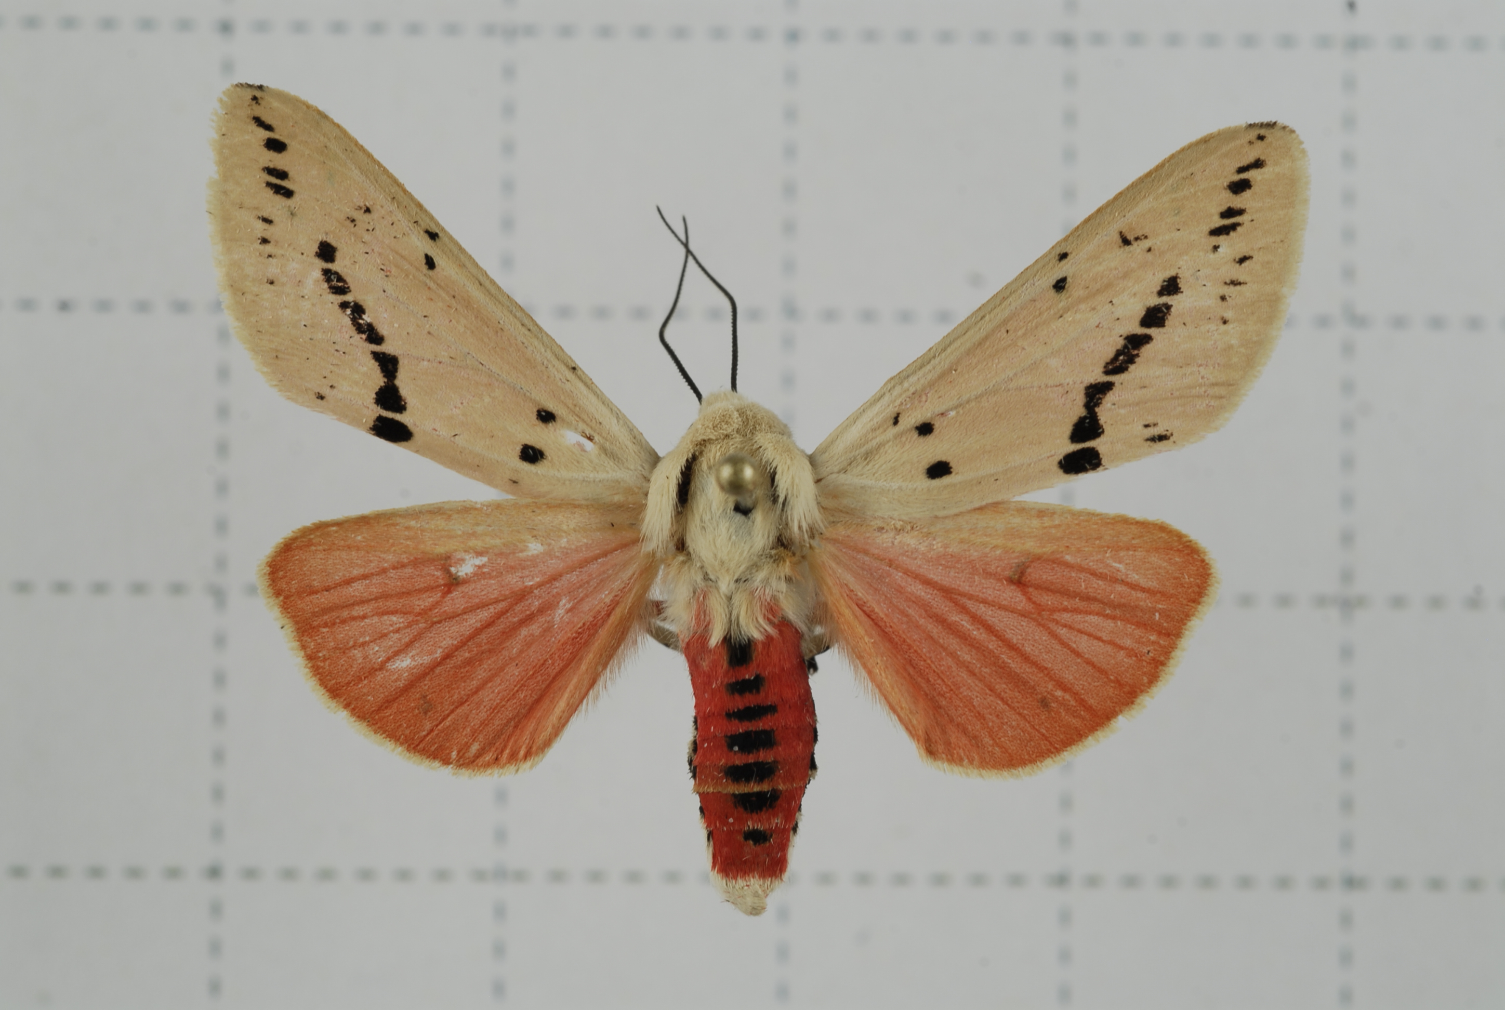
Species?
Spilarctia subcarnea
